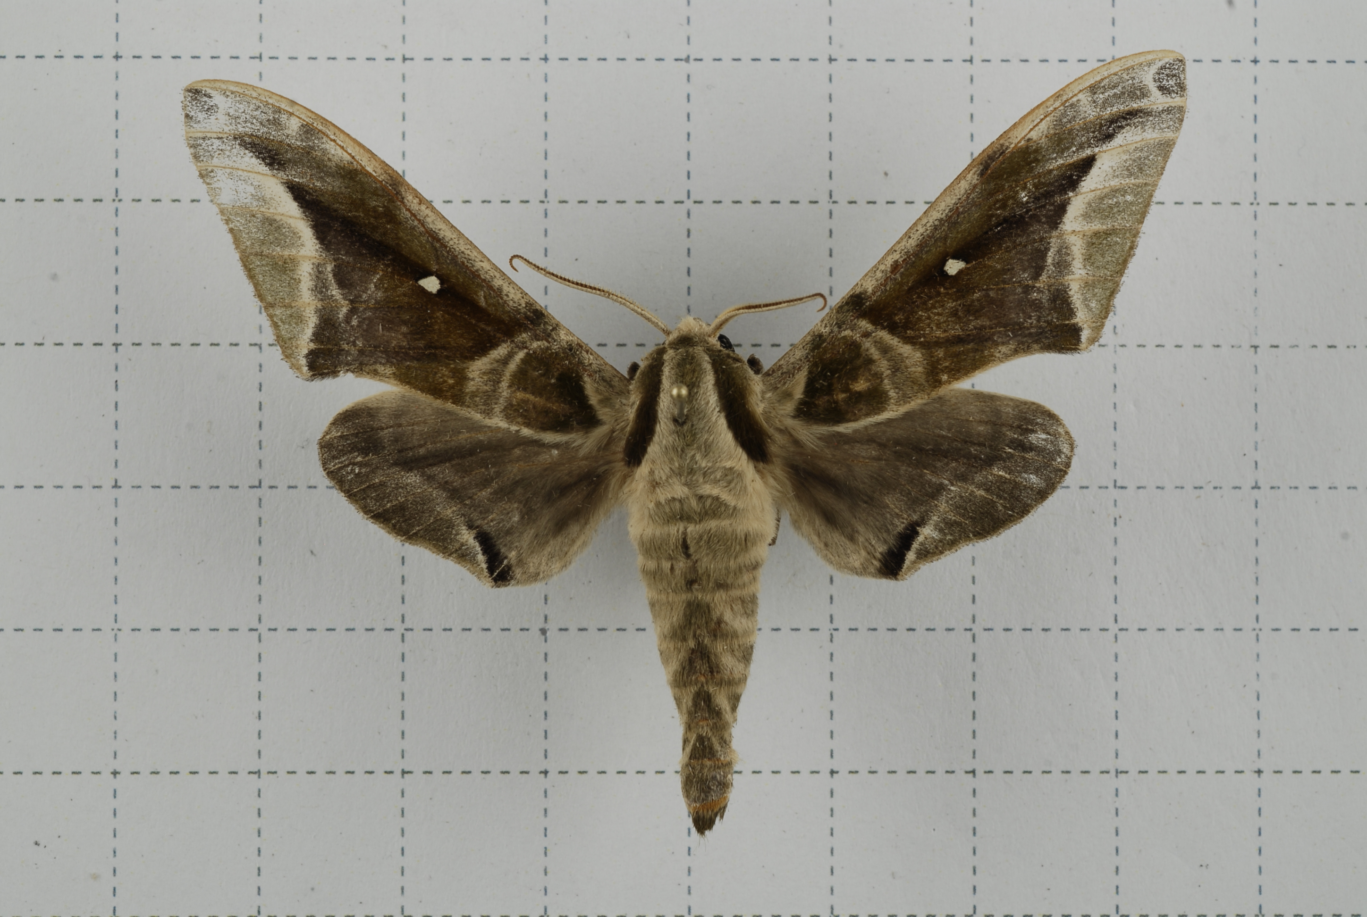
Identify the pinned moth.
Parum colligata
